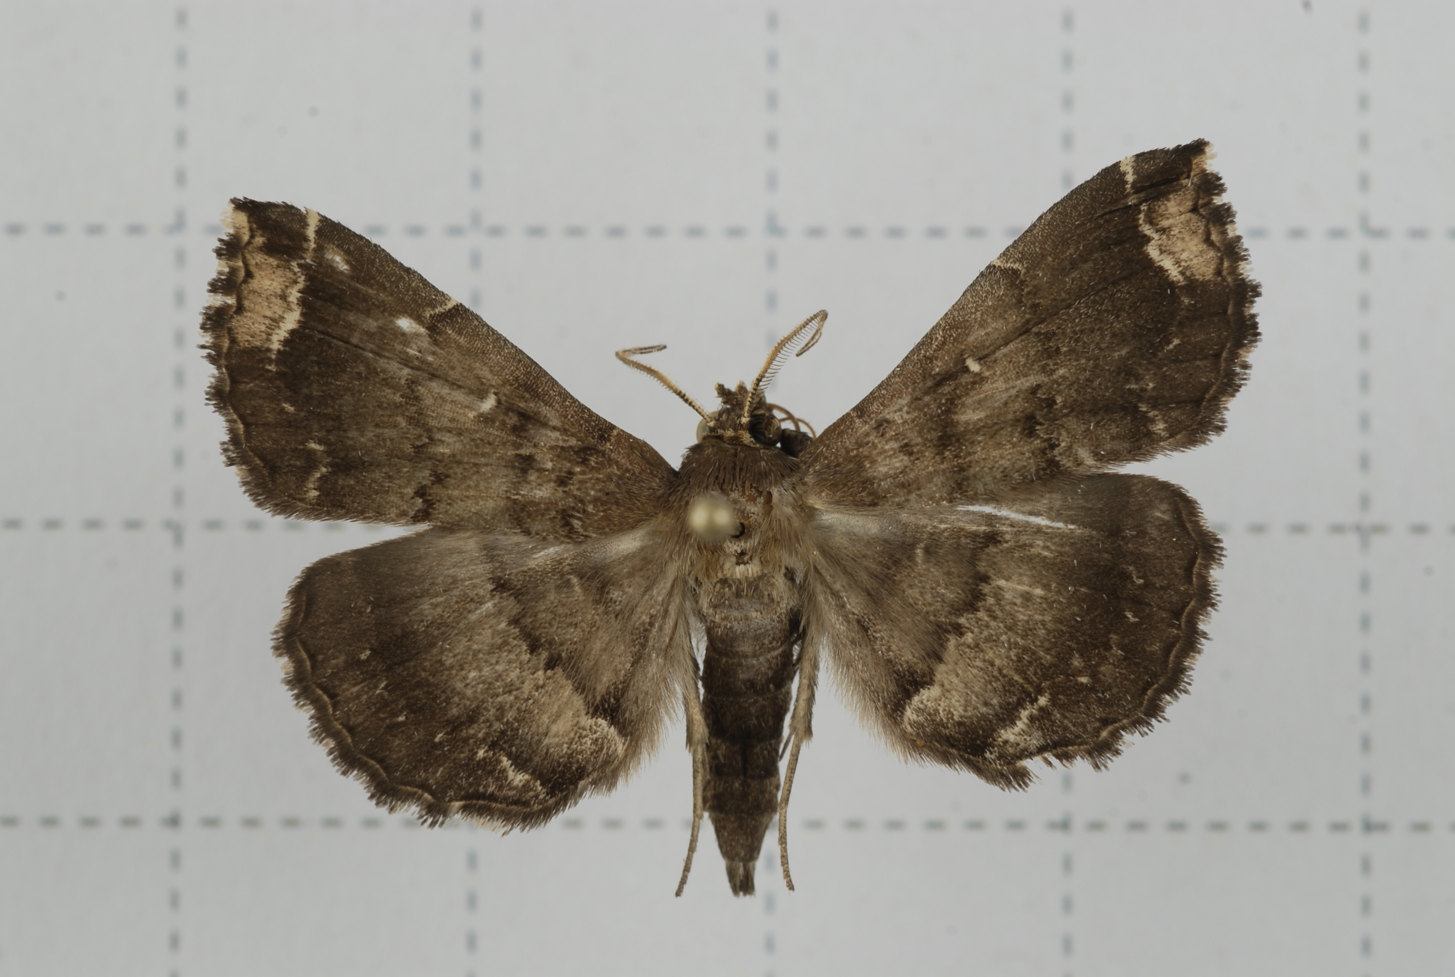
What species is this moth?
Adrapsa quadrilinealis
